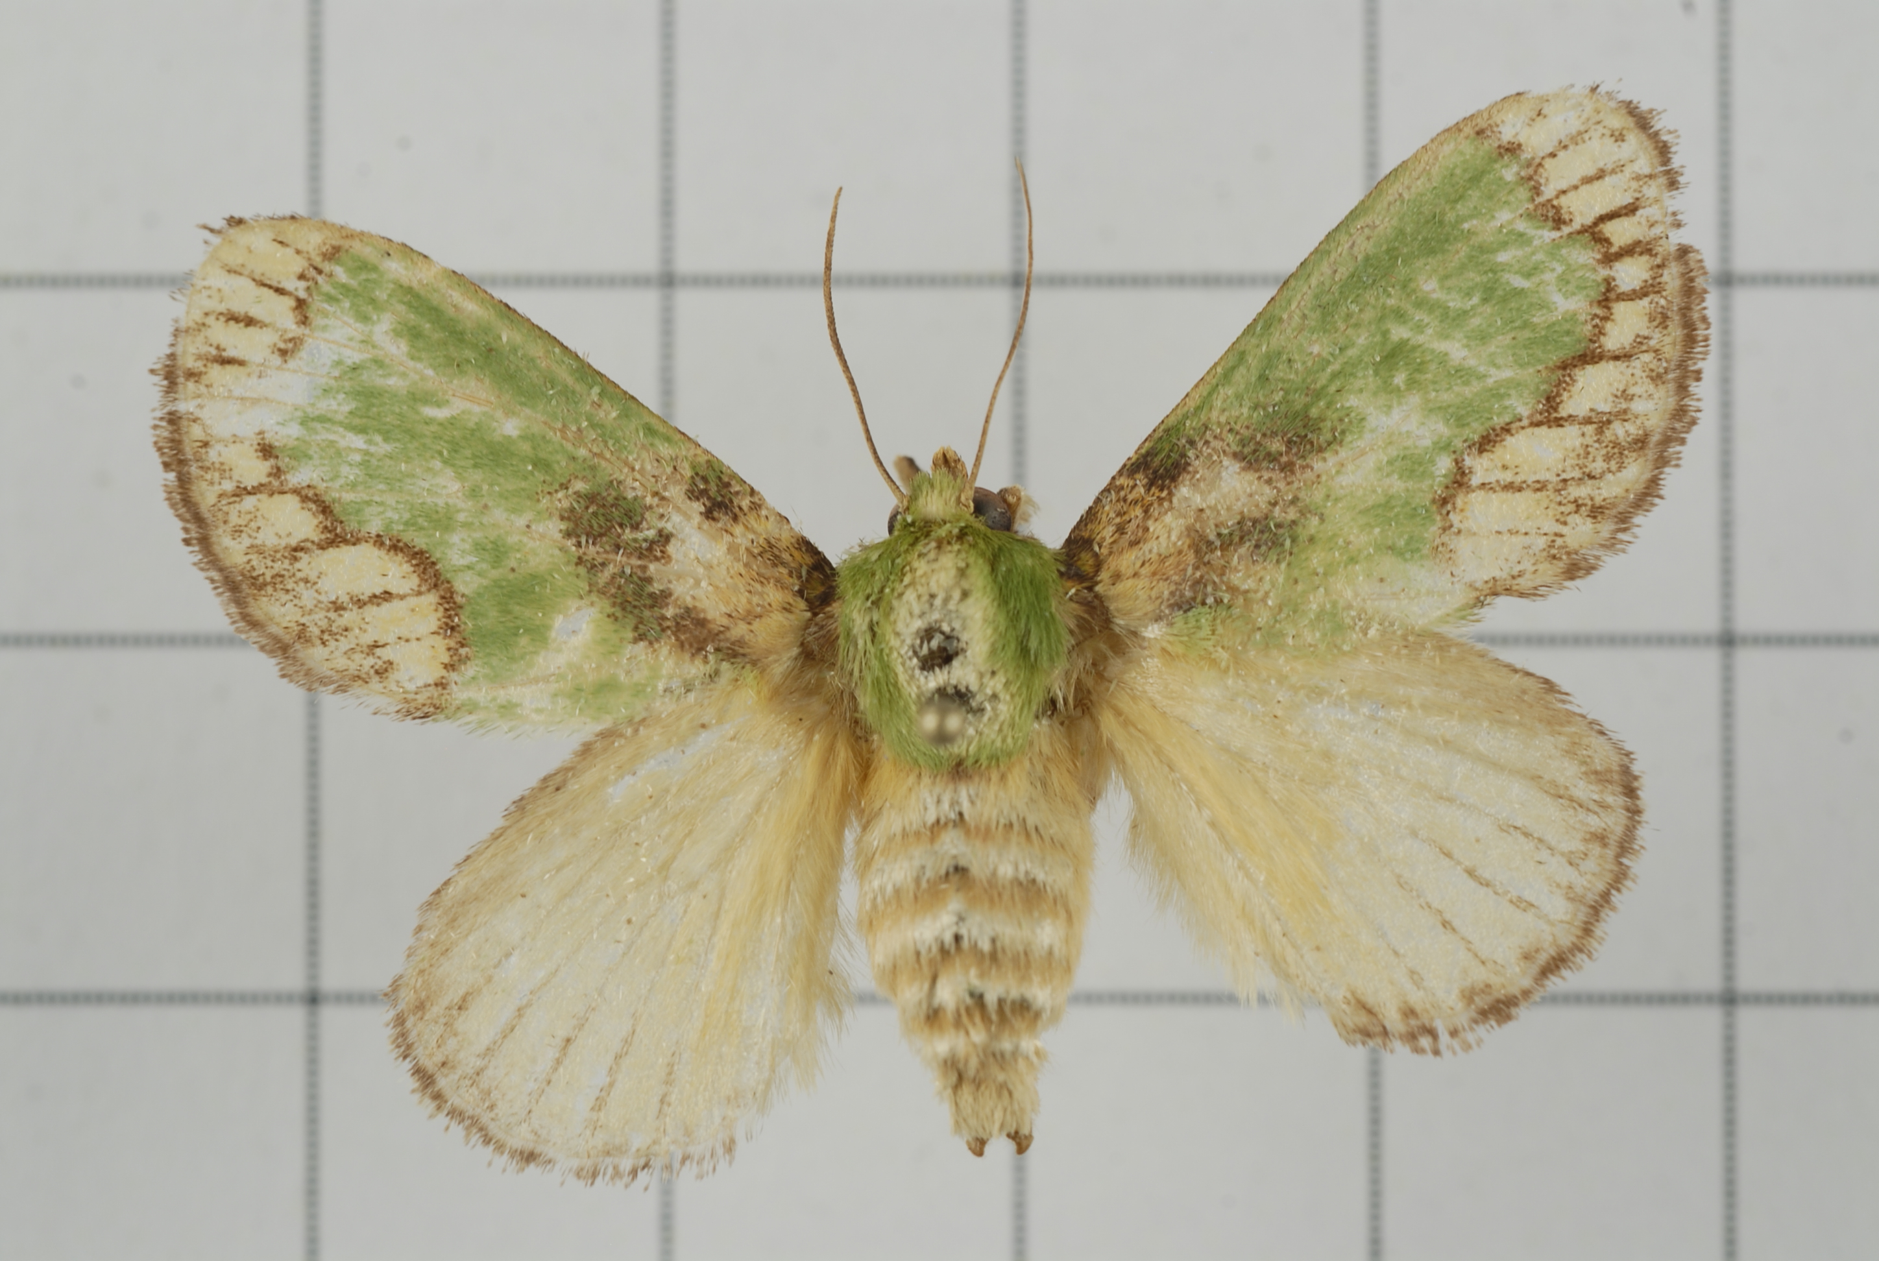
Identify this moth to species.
Parasa pastoralis
